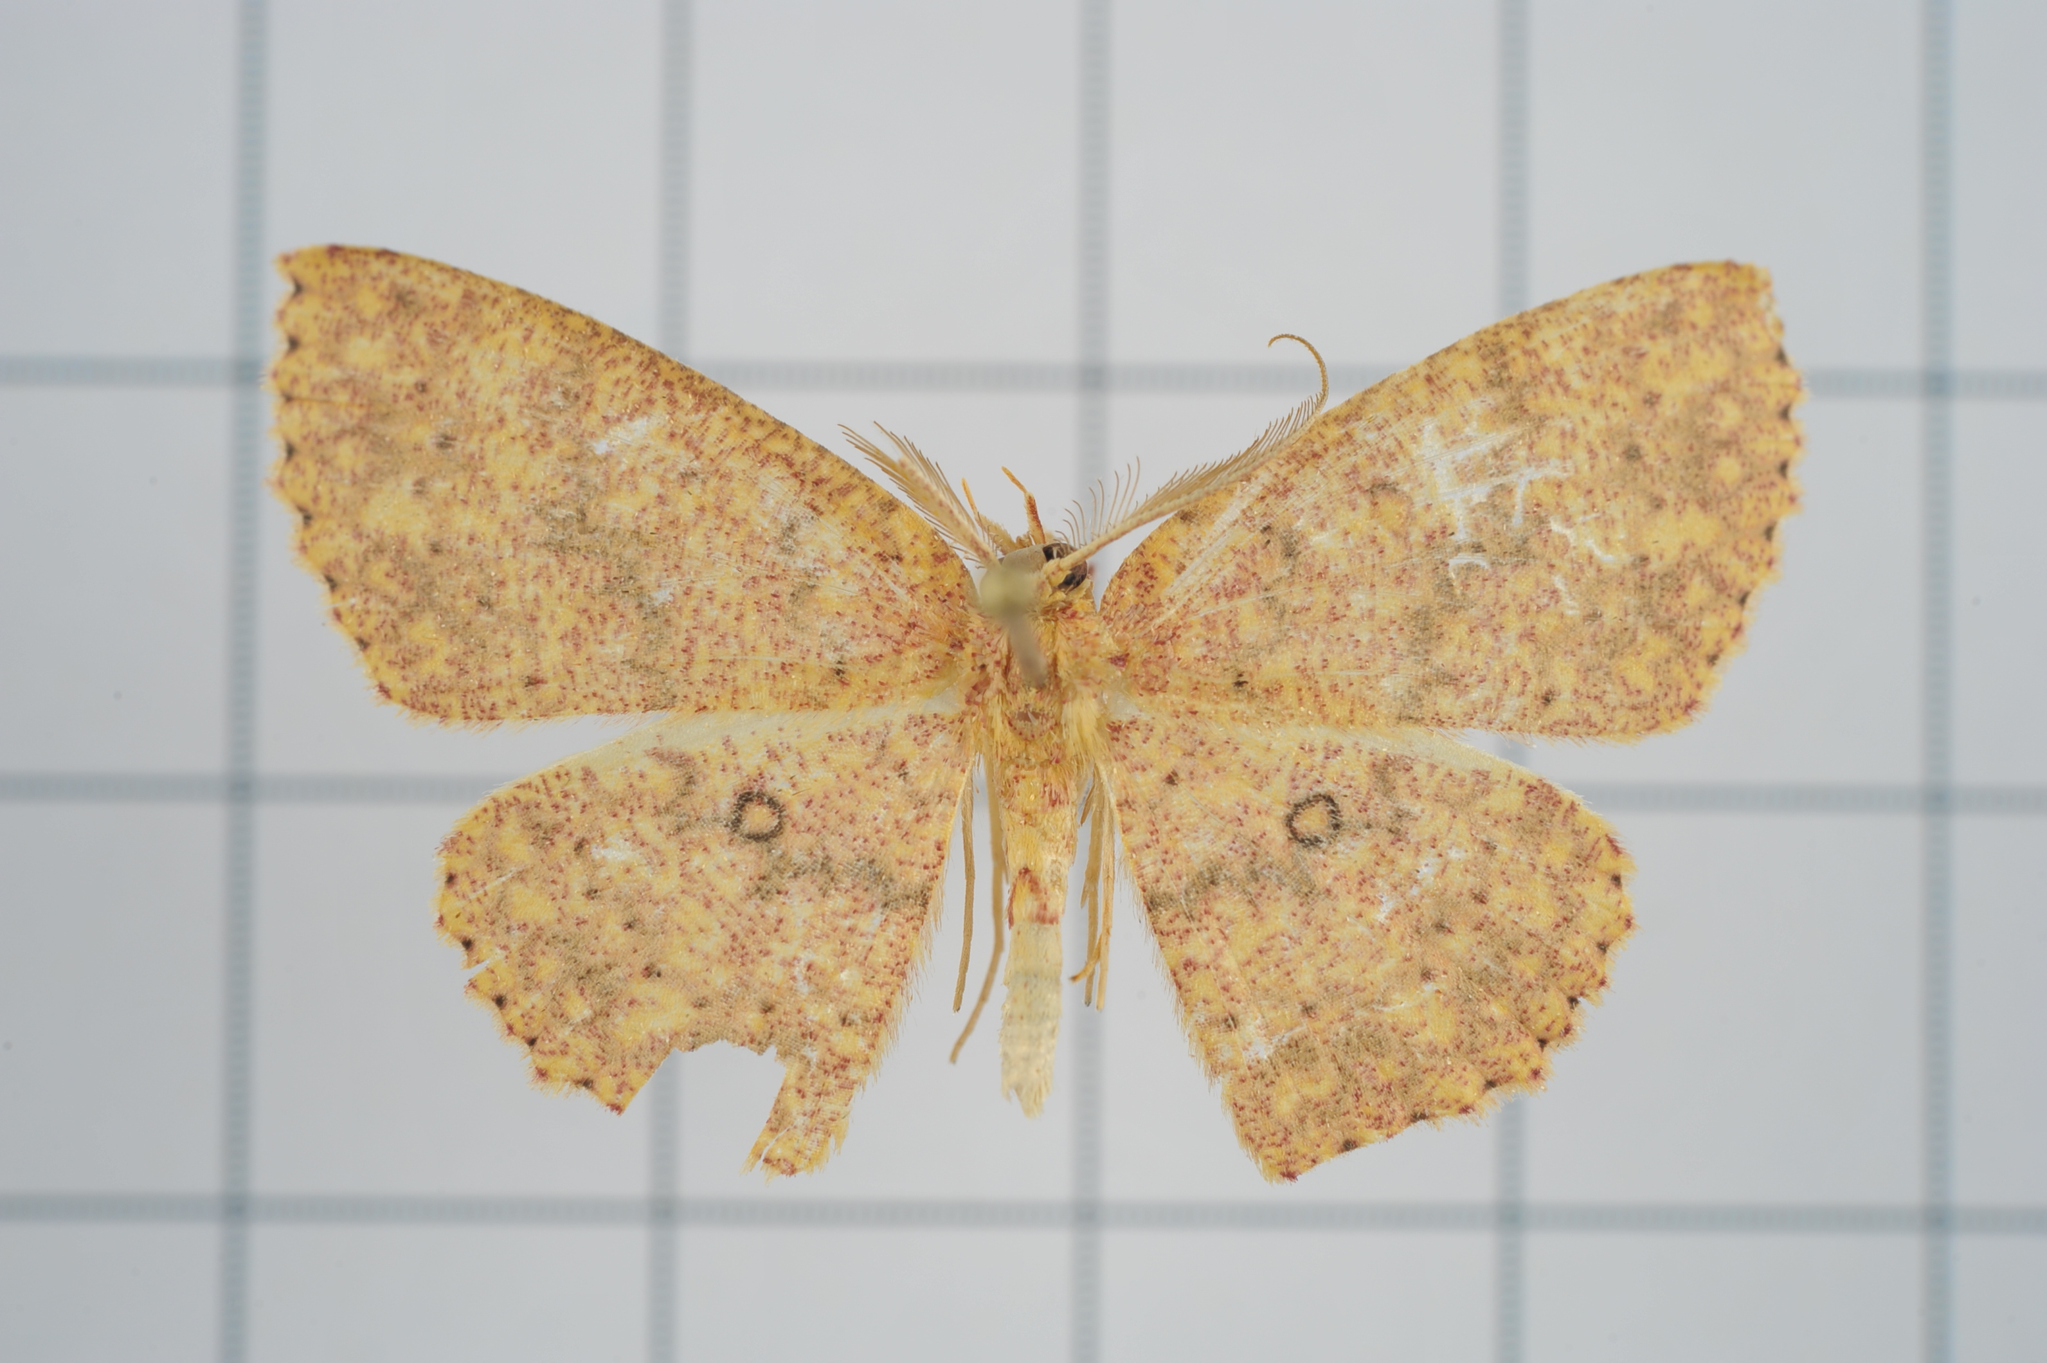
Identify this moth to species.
Cyclophora effeminata
